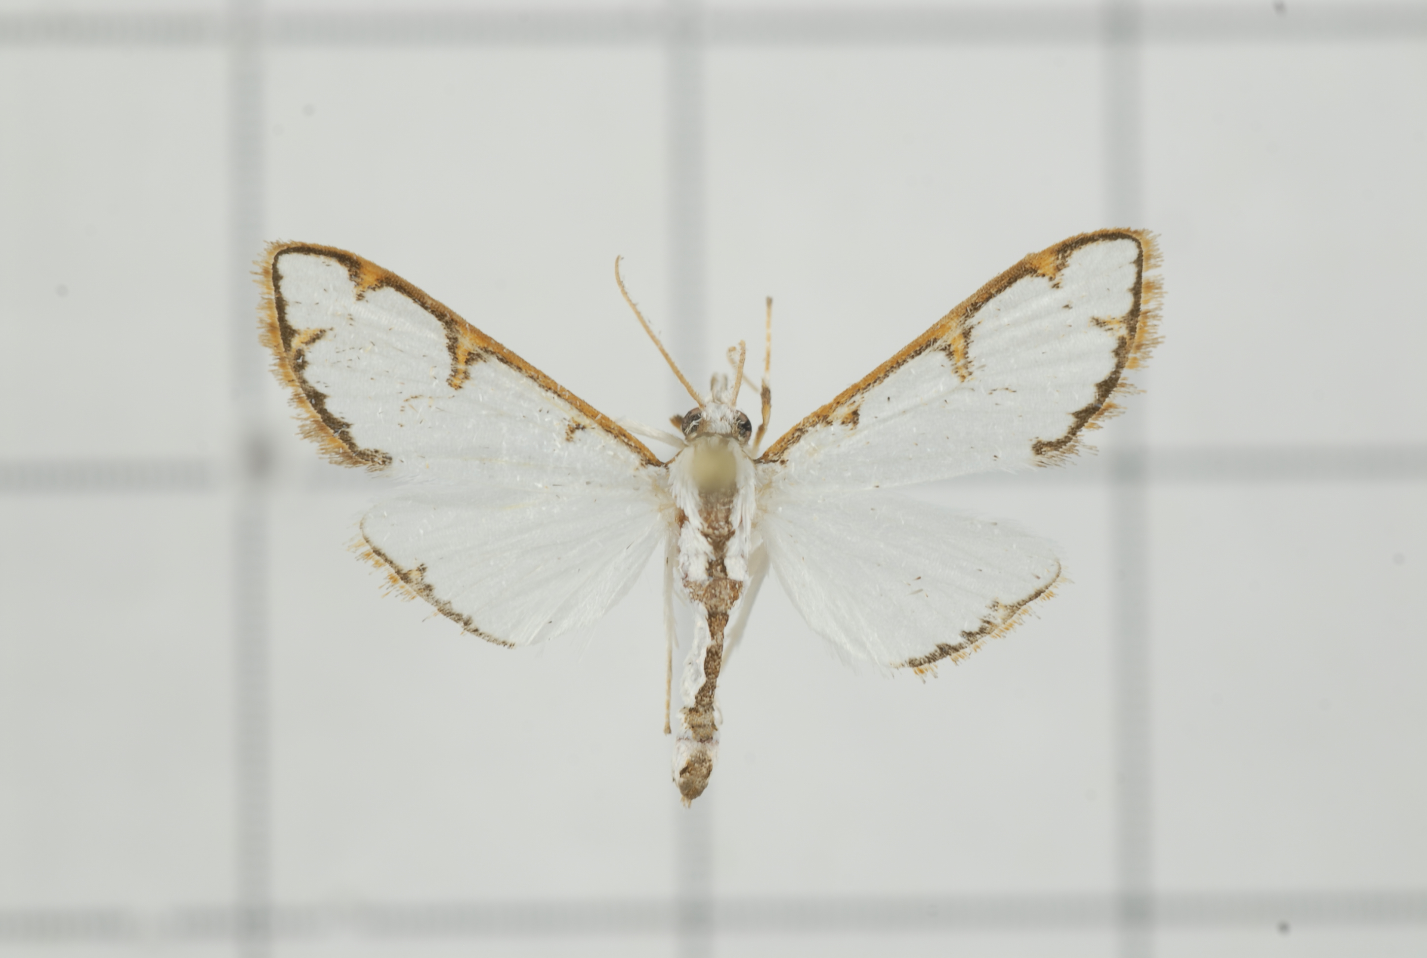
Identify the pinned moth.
Cirrhochrista spinuella
